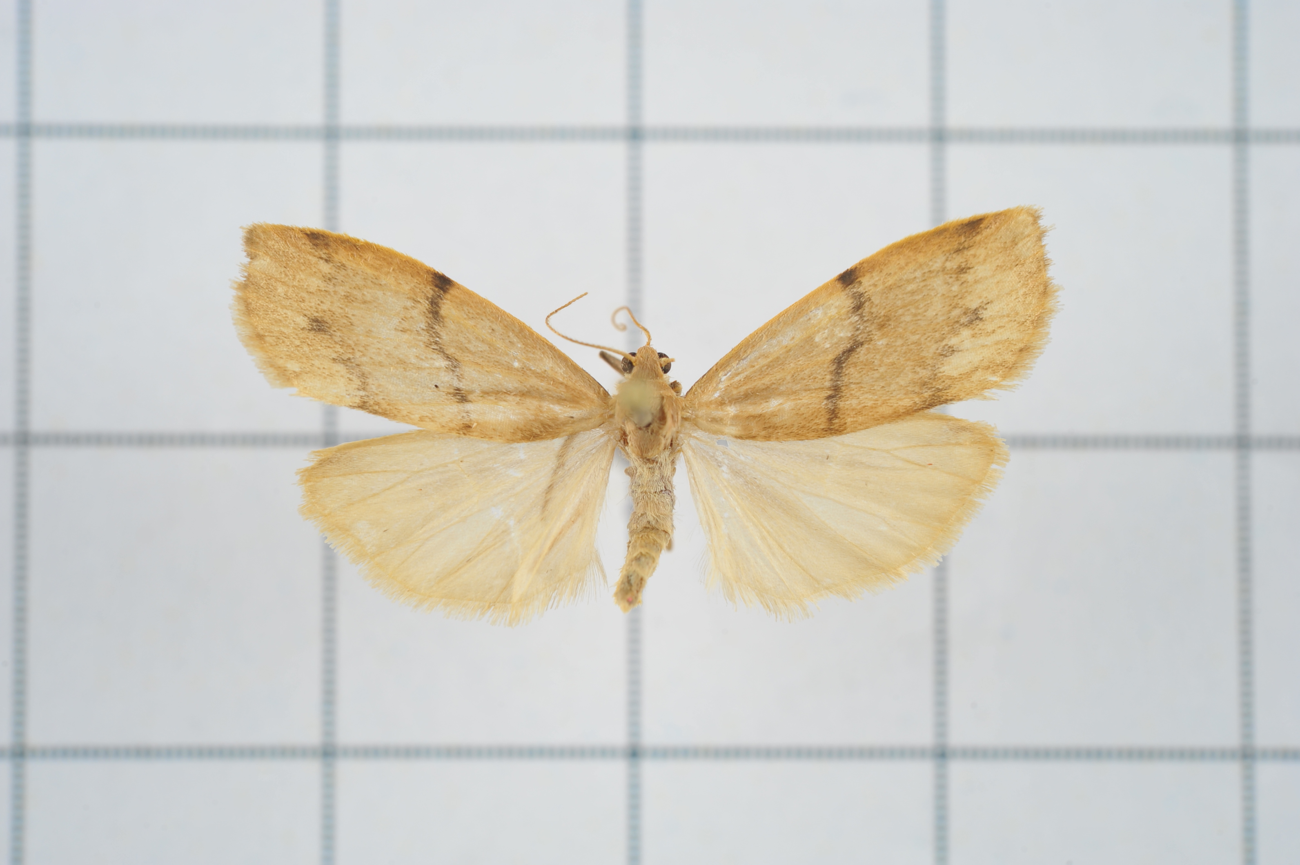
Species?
Mithuna arizana
